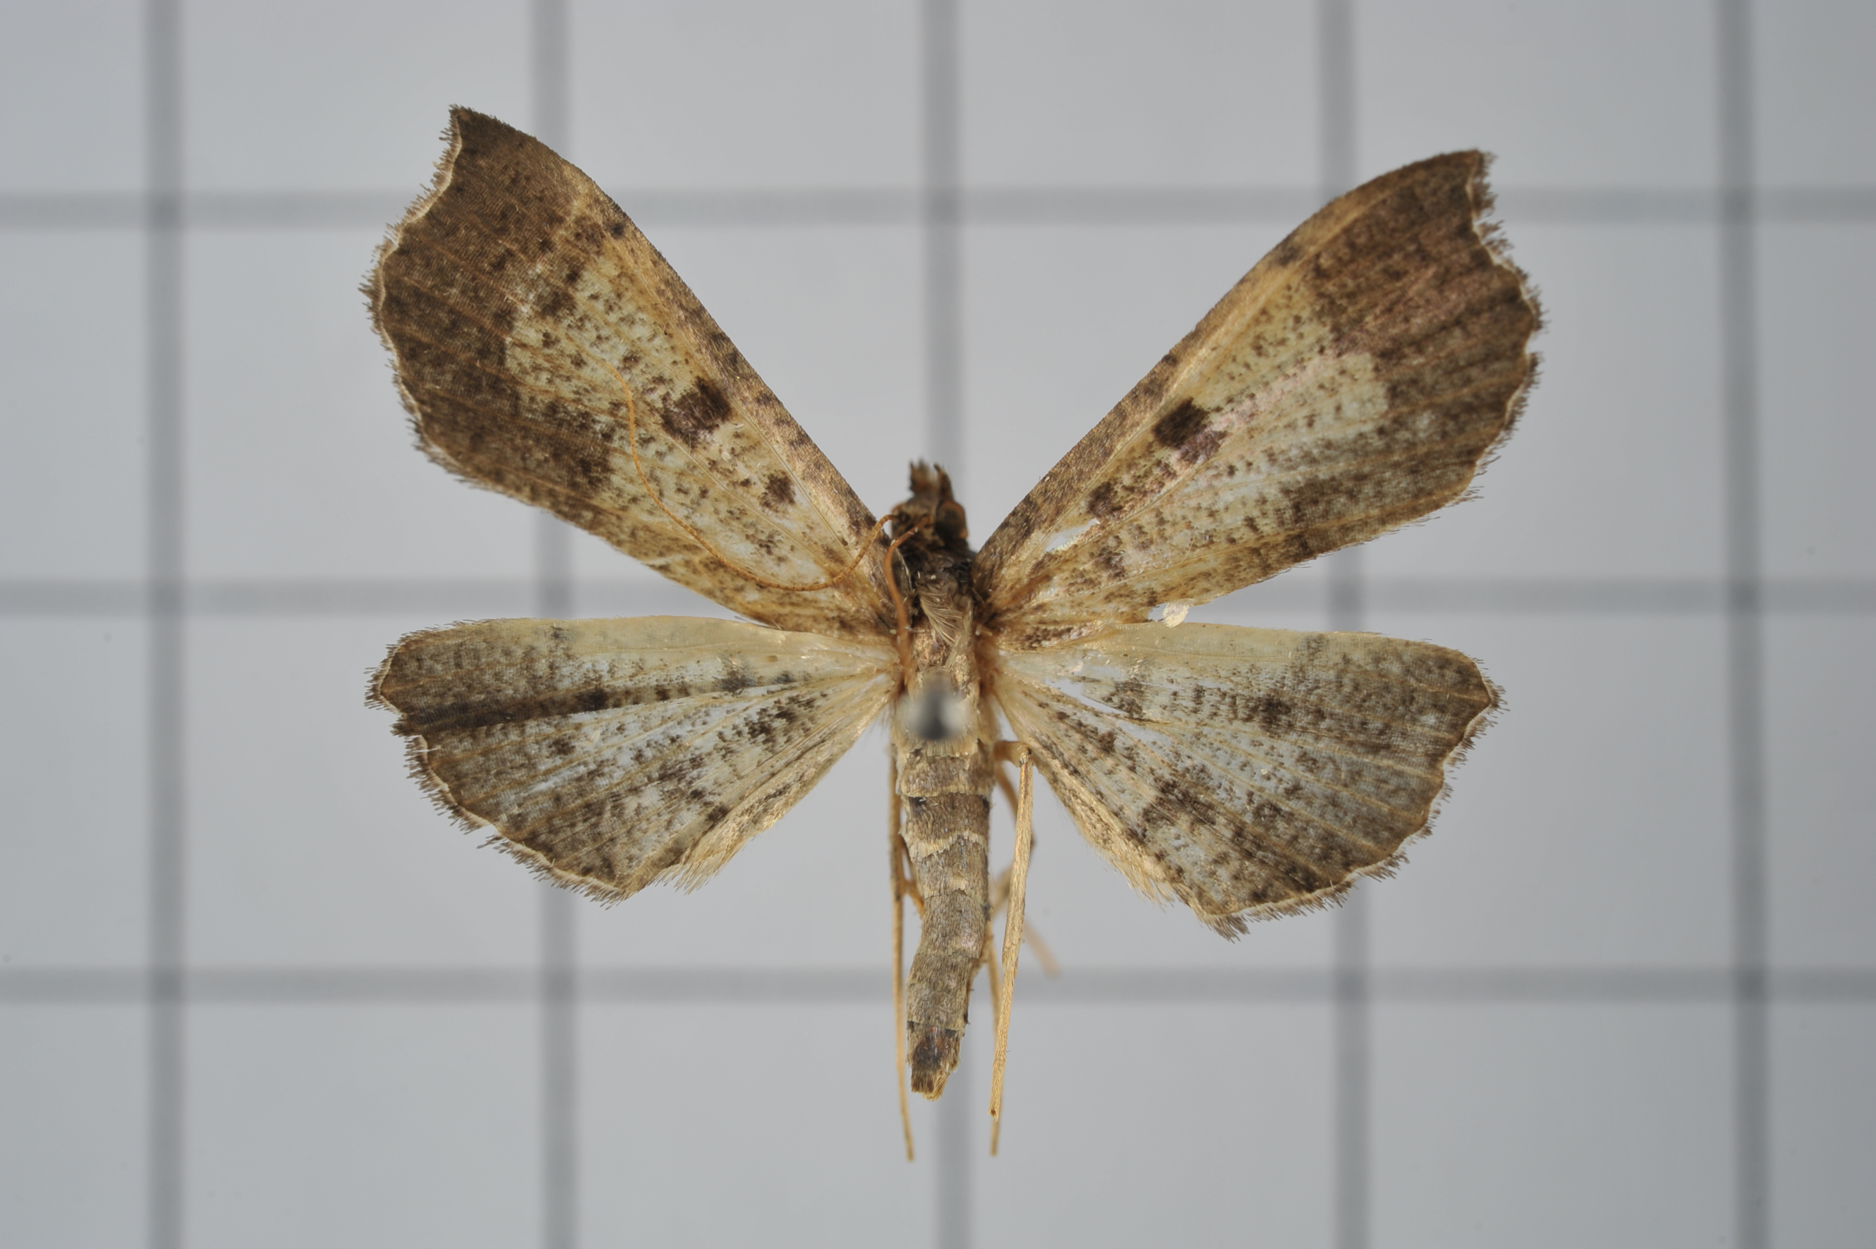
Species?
Ceratarcha umbrosa
